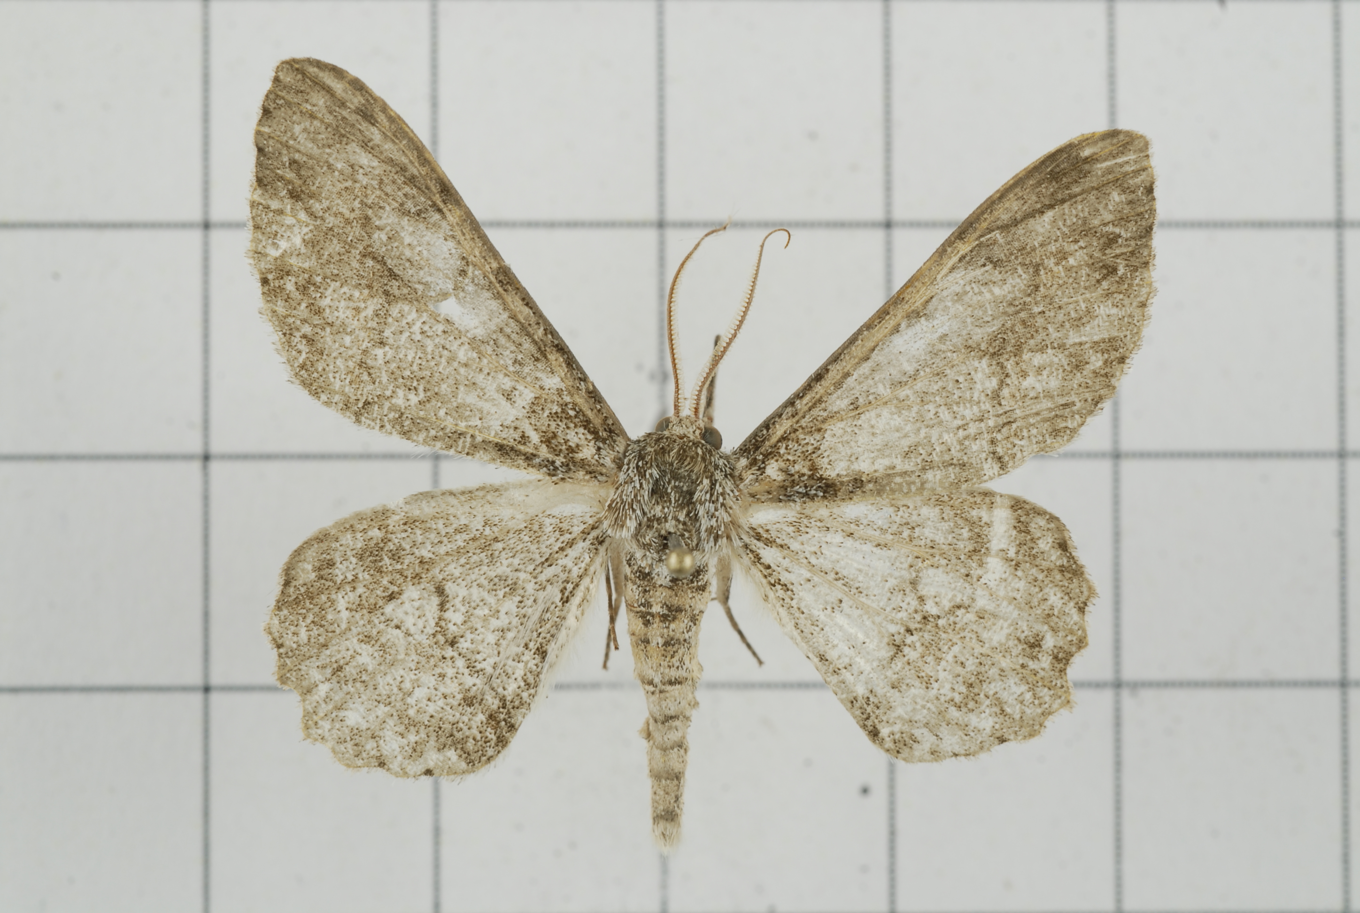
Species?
Cusiala boarmoides boarmoides
